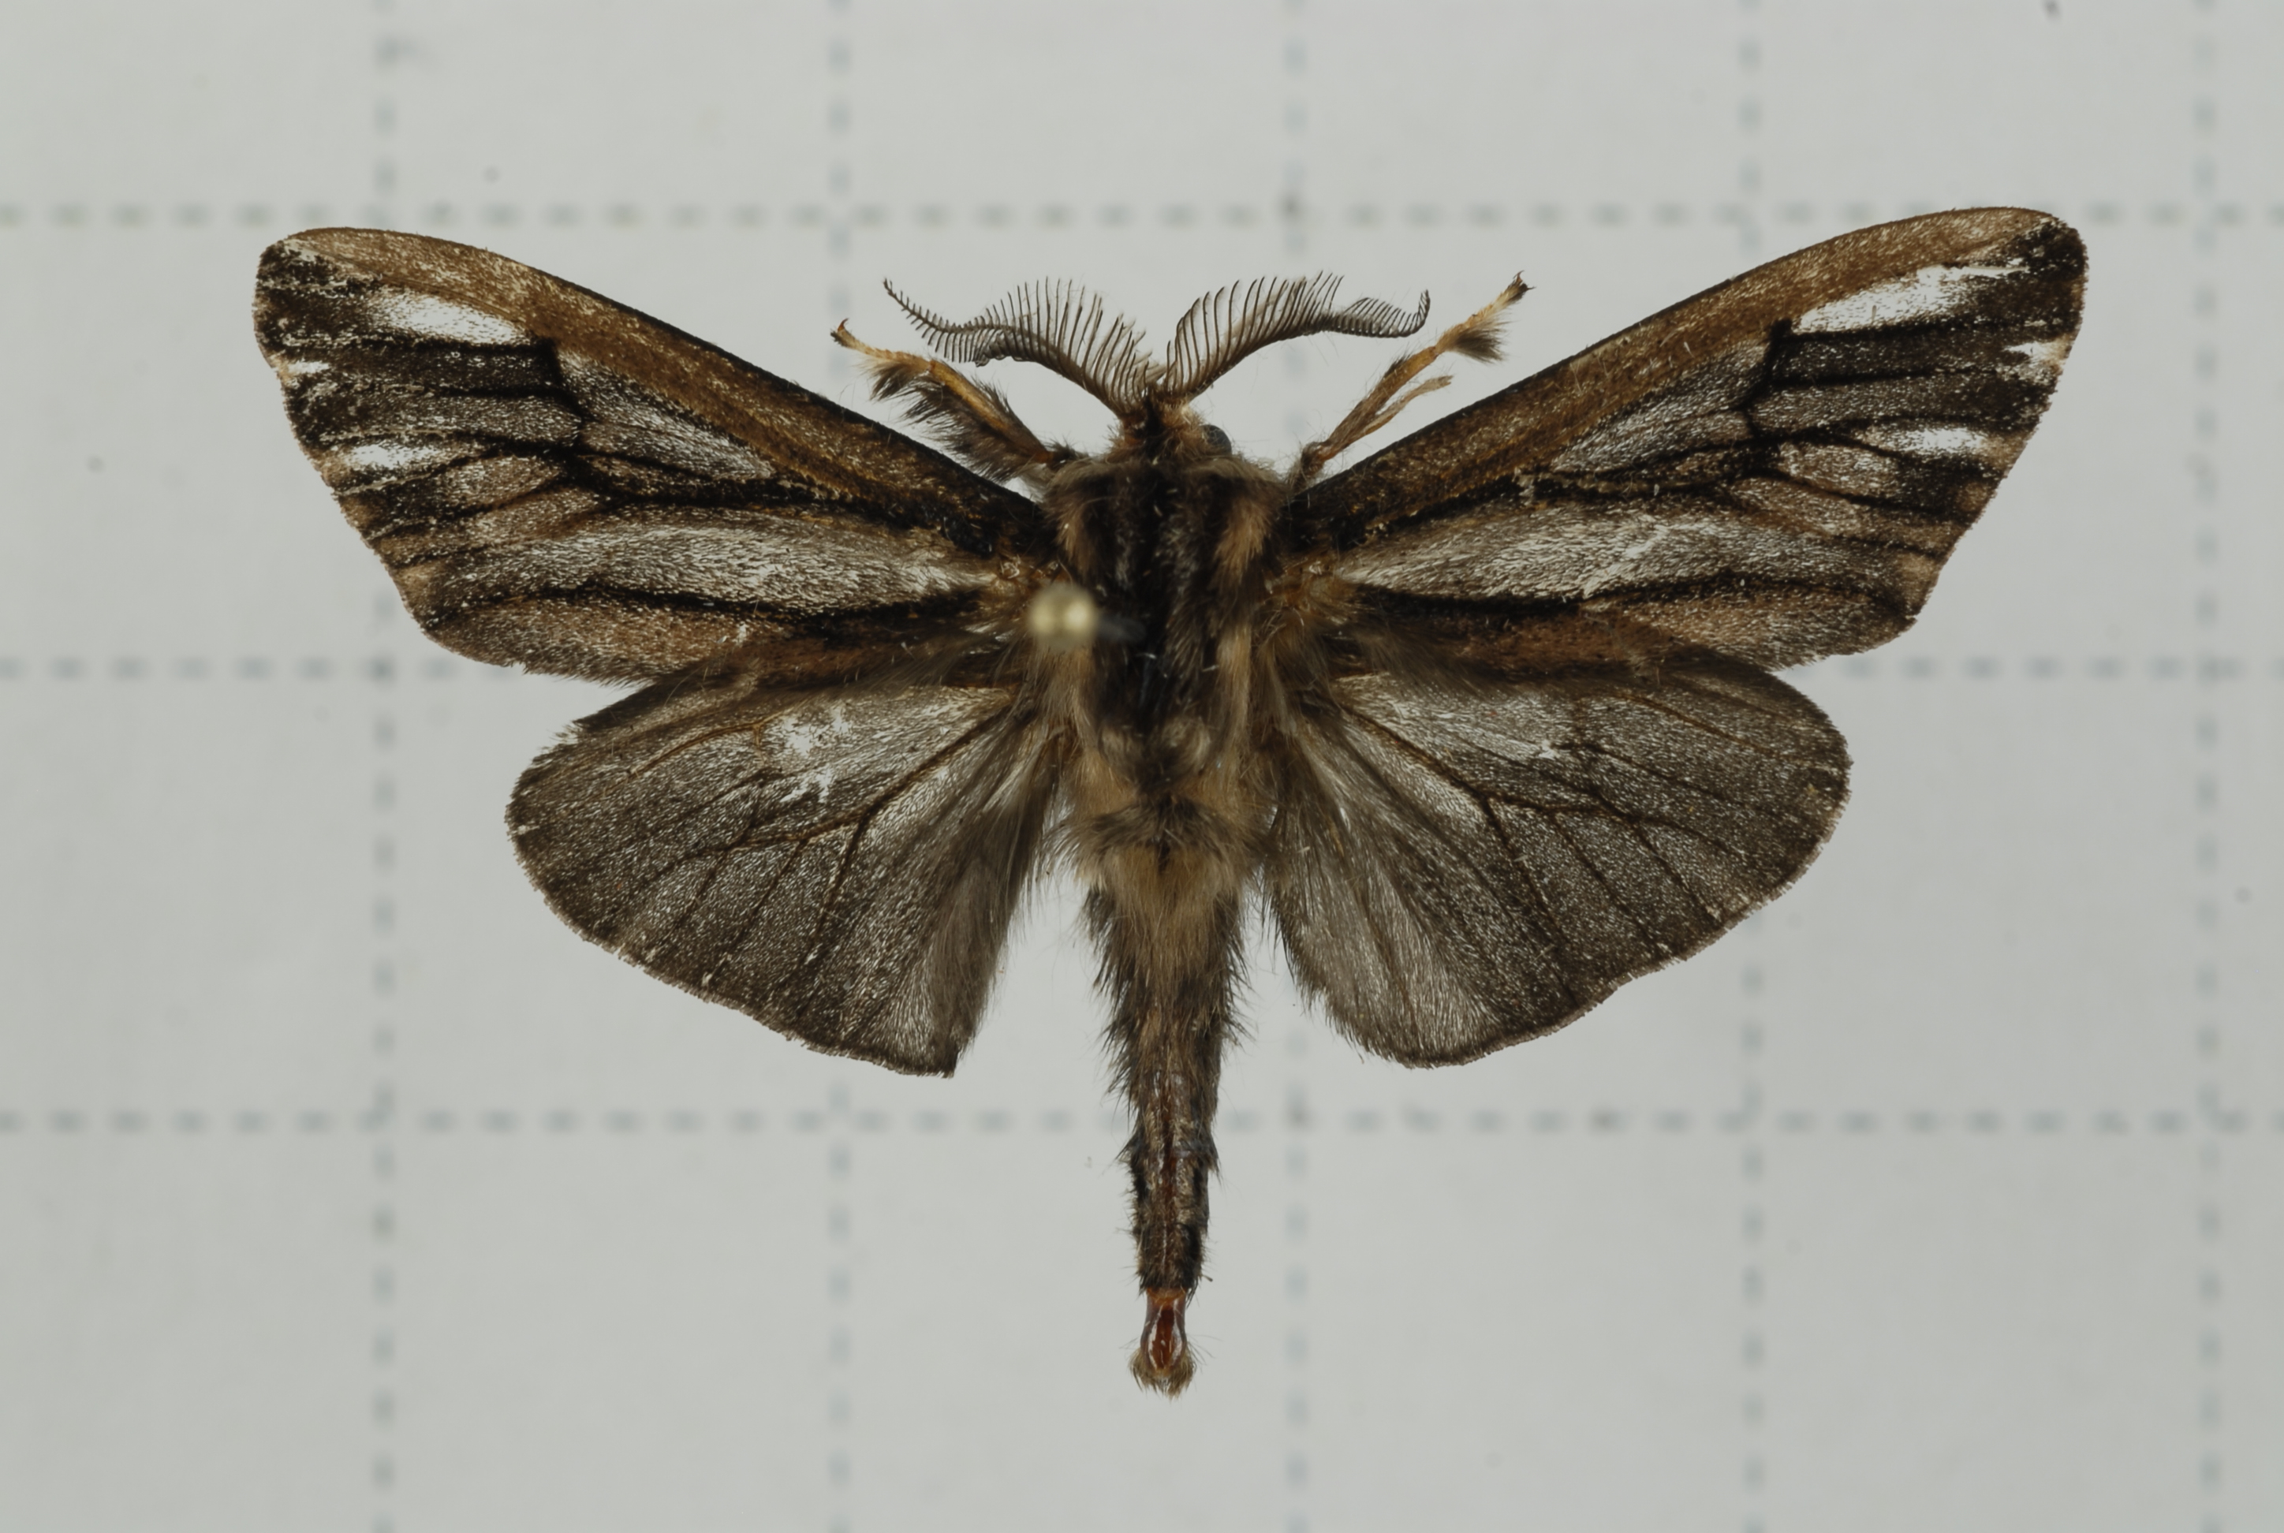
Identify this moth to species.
Eumeta variegata
